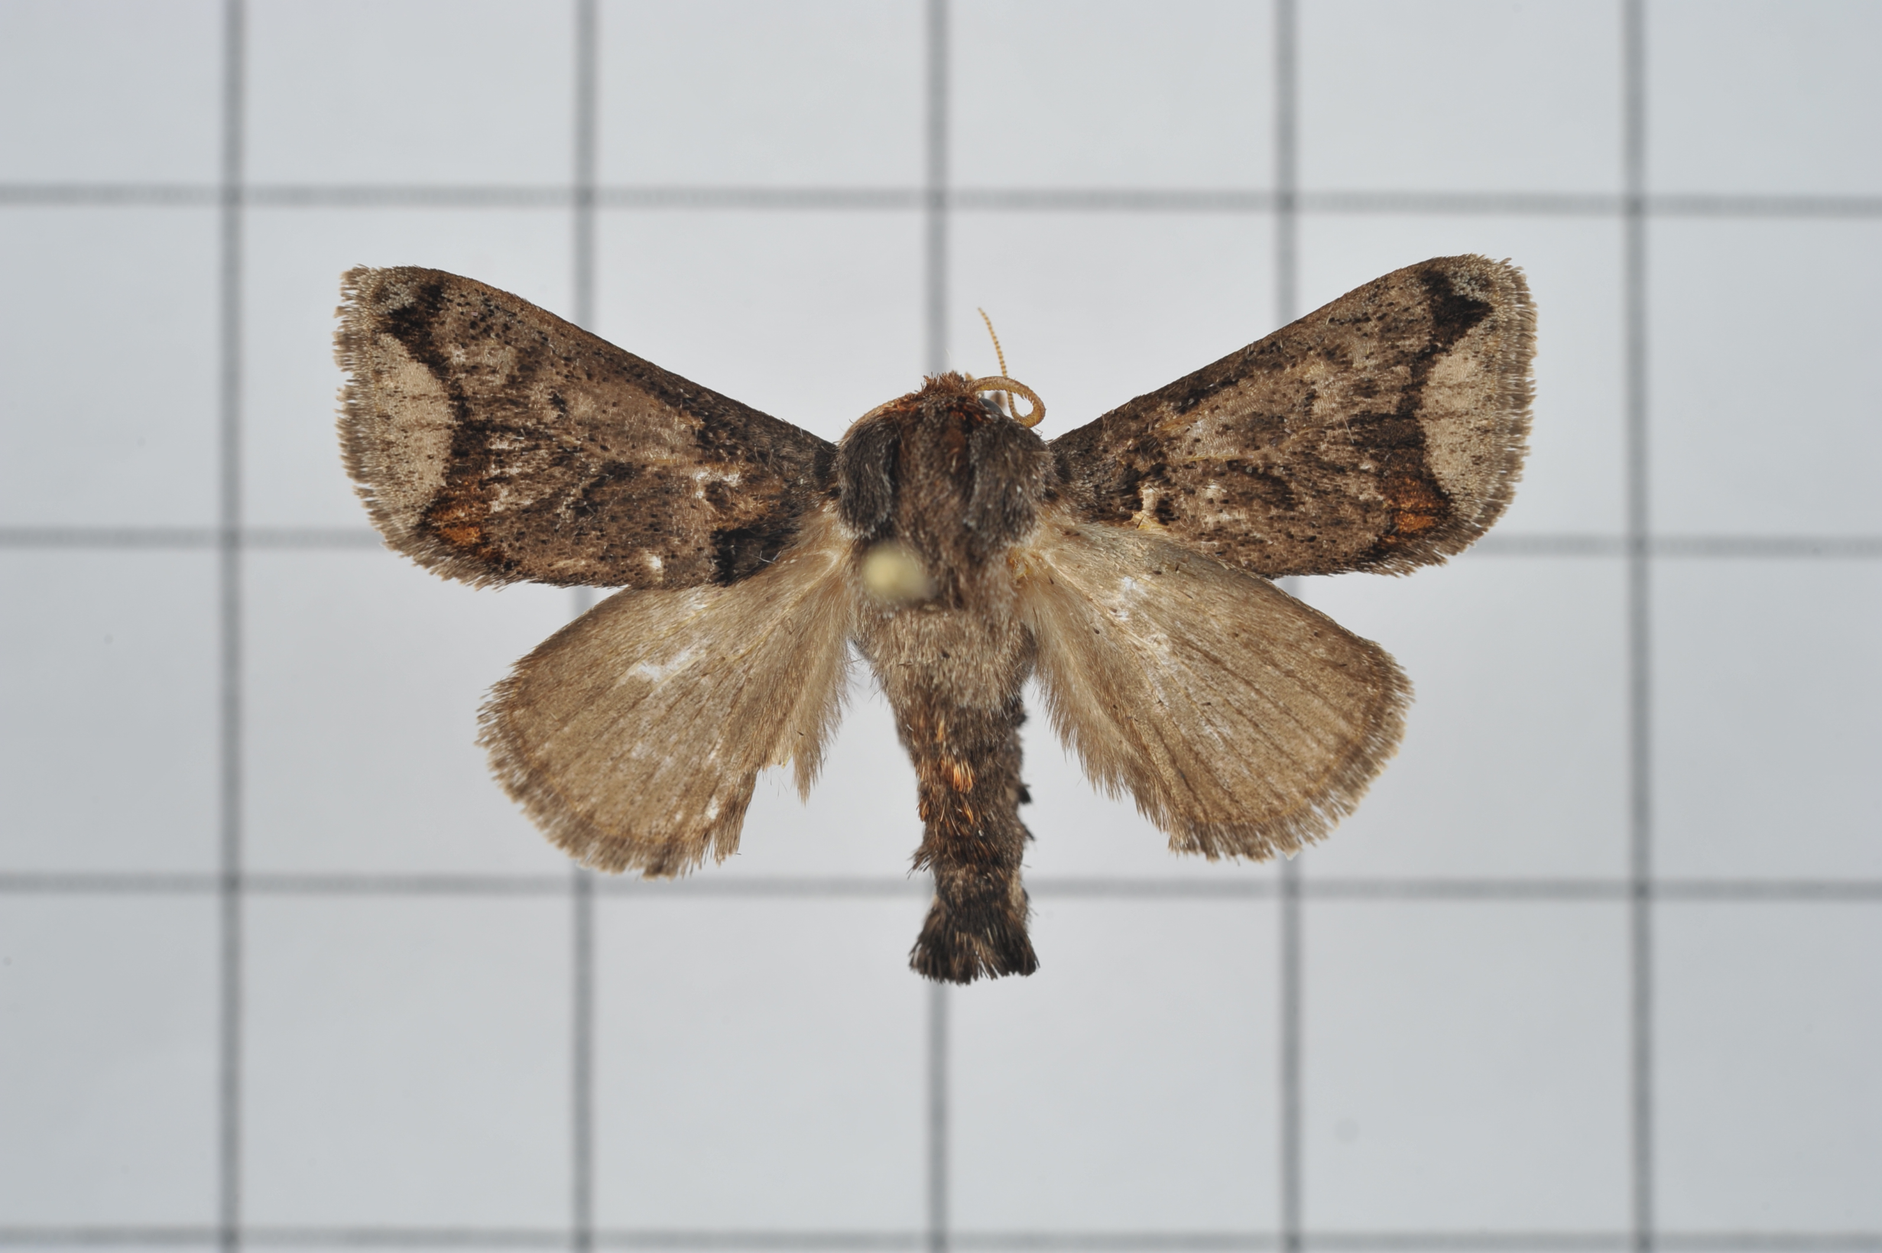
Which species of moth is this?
Phlossa conjuncta
